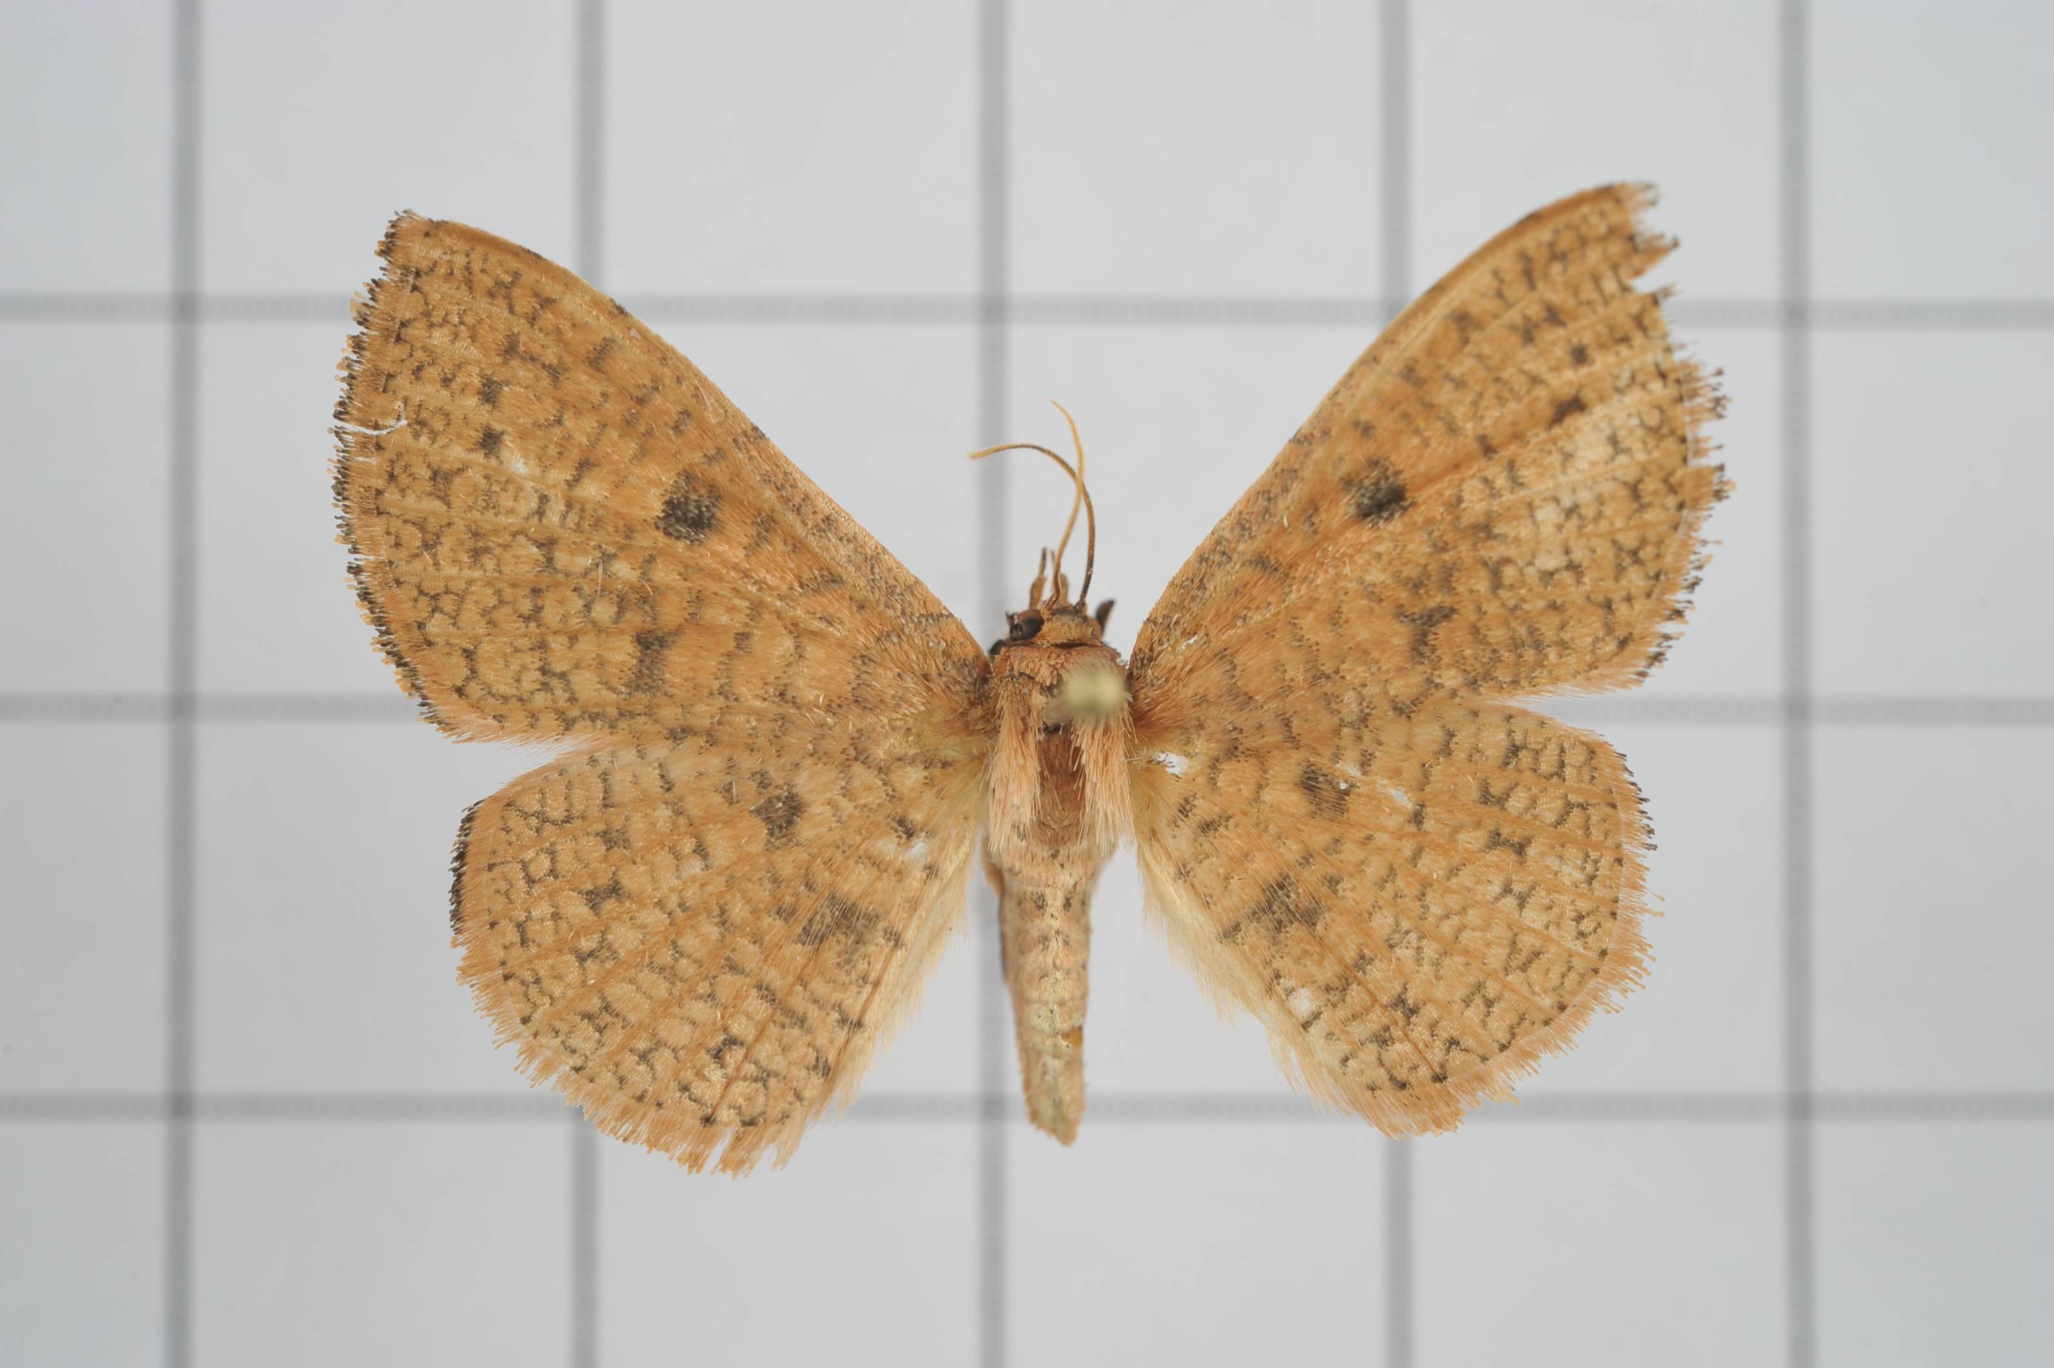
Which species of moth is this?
Herimba formosa
